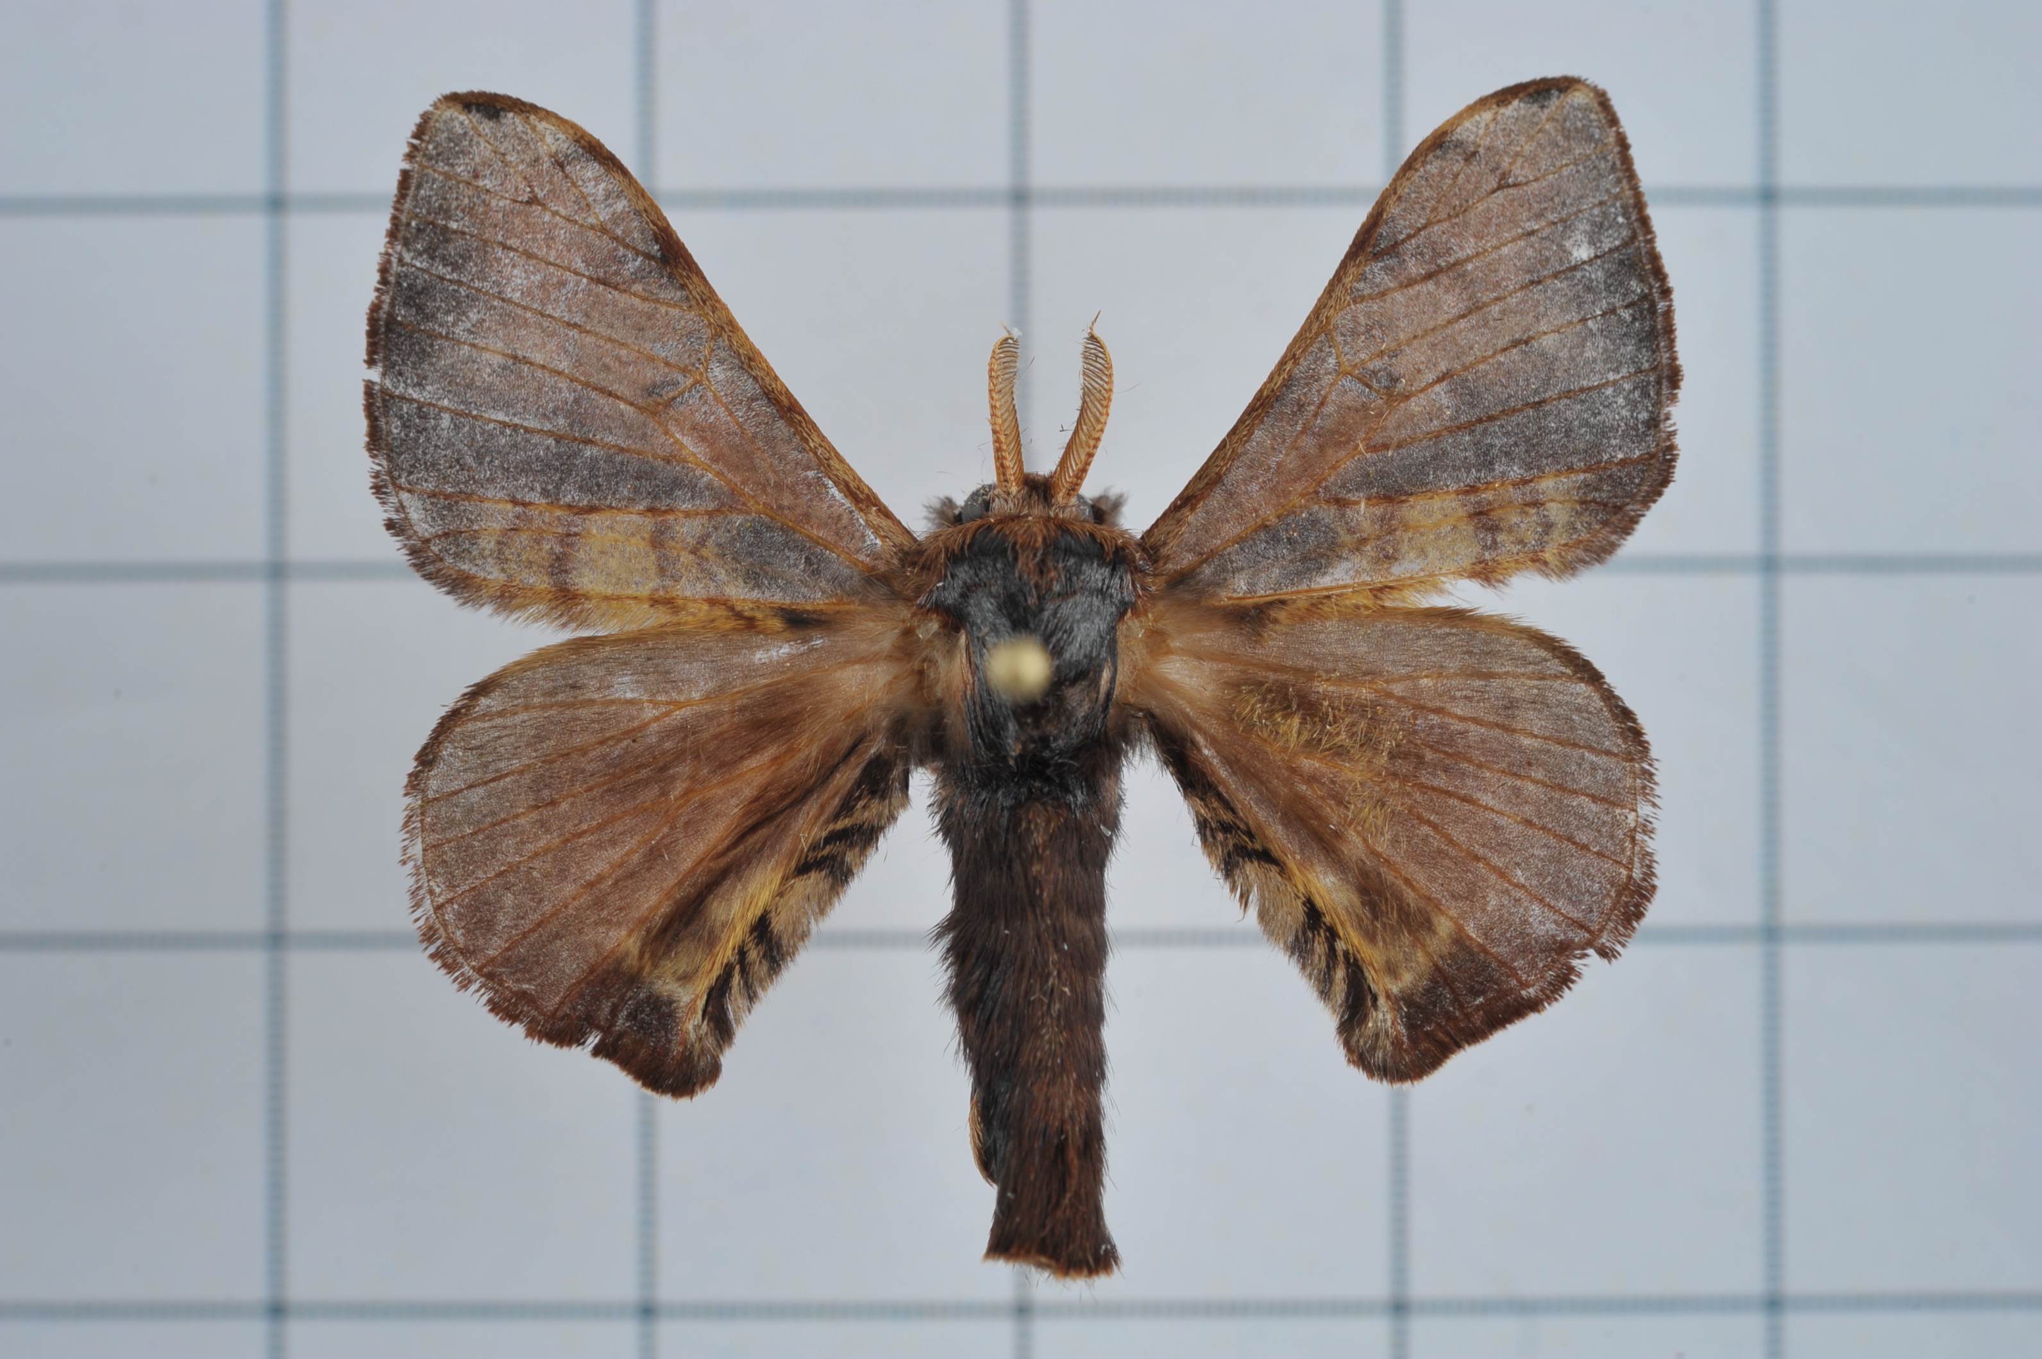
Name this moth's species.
Triuncina brunnea
